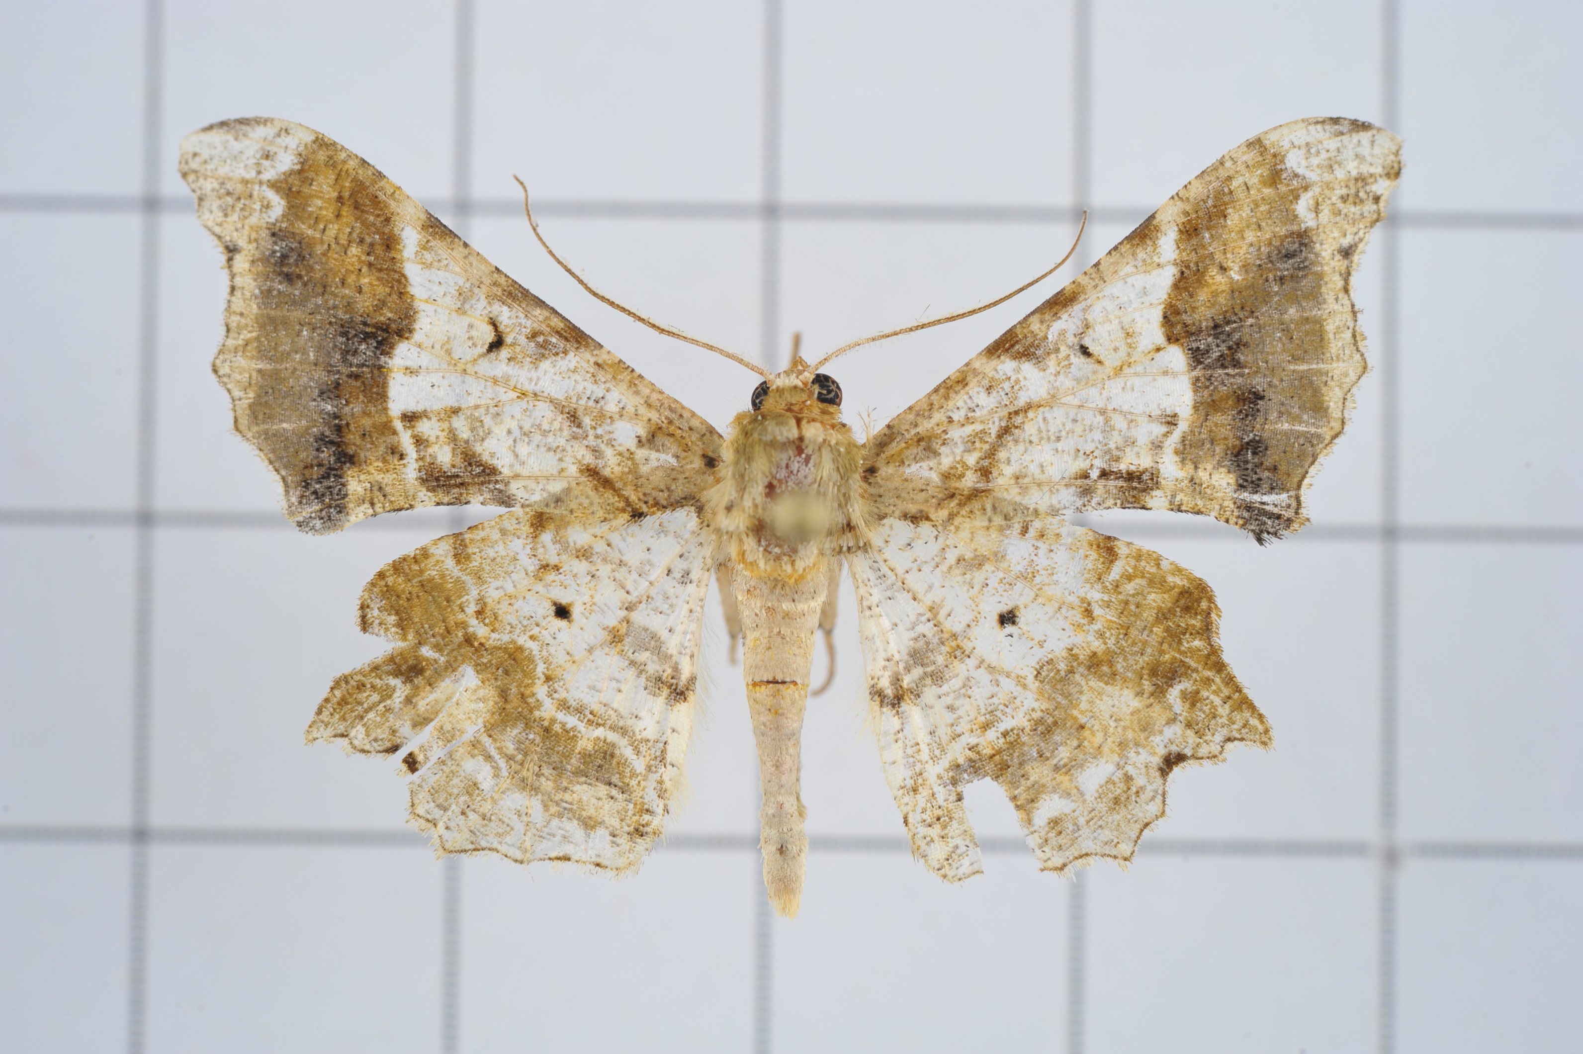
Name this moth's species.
Krananda oliveomarginata
